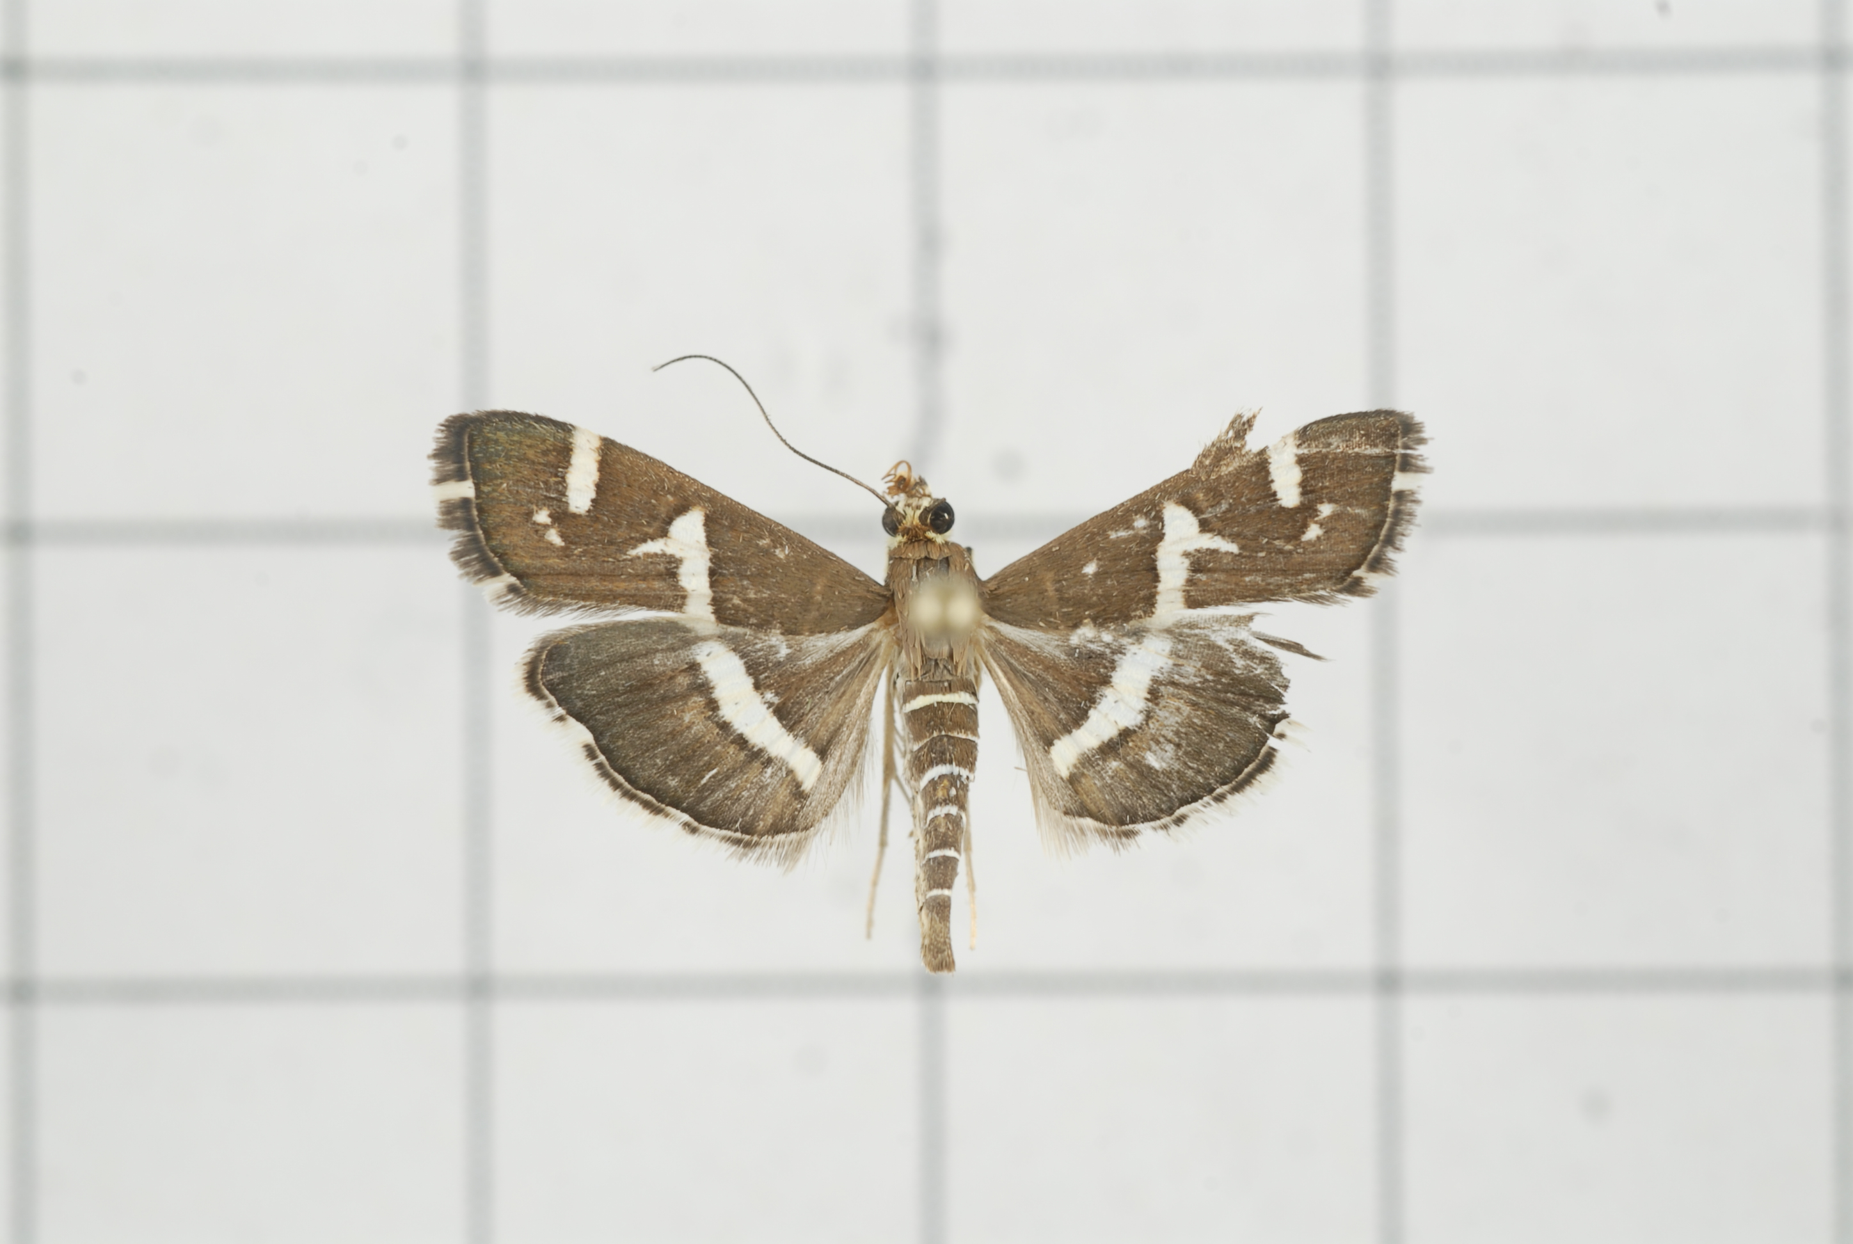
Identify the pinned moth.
Spoladea recurvalis
